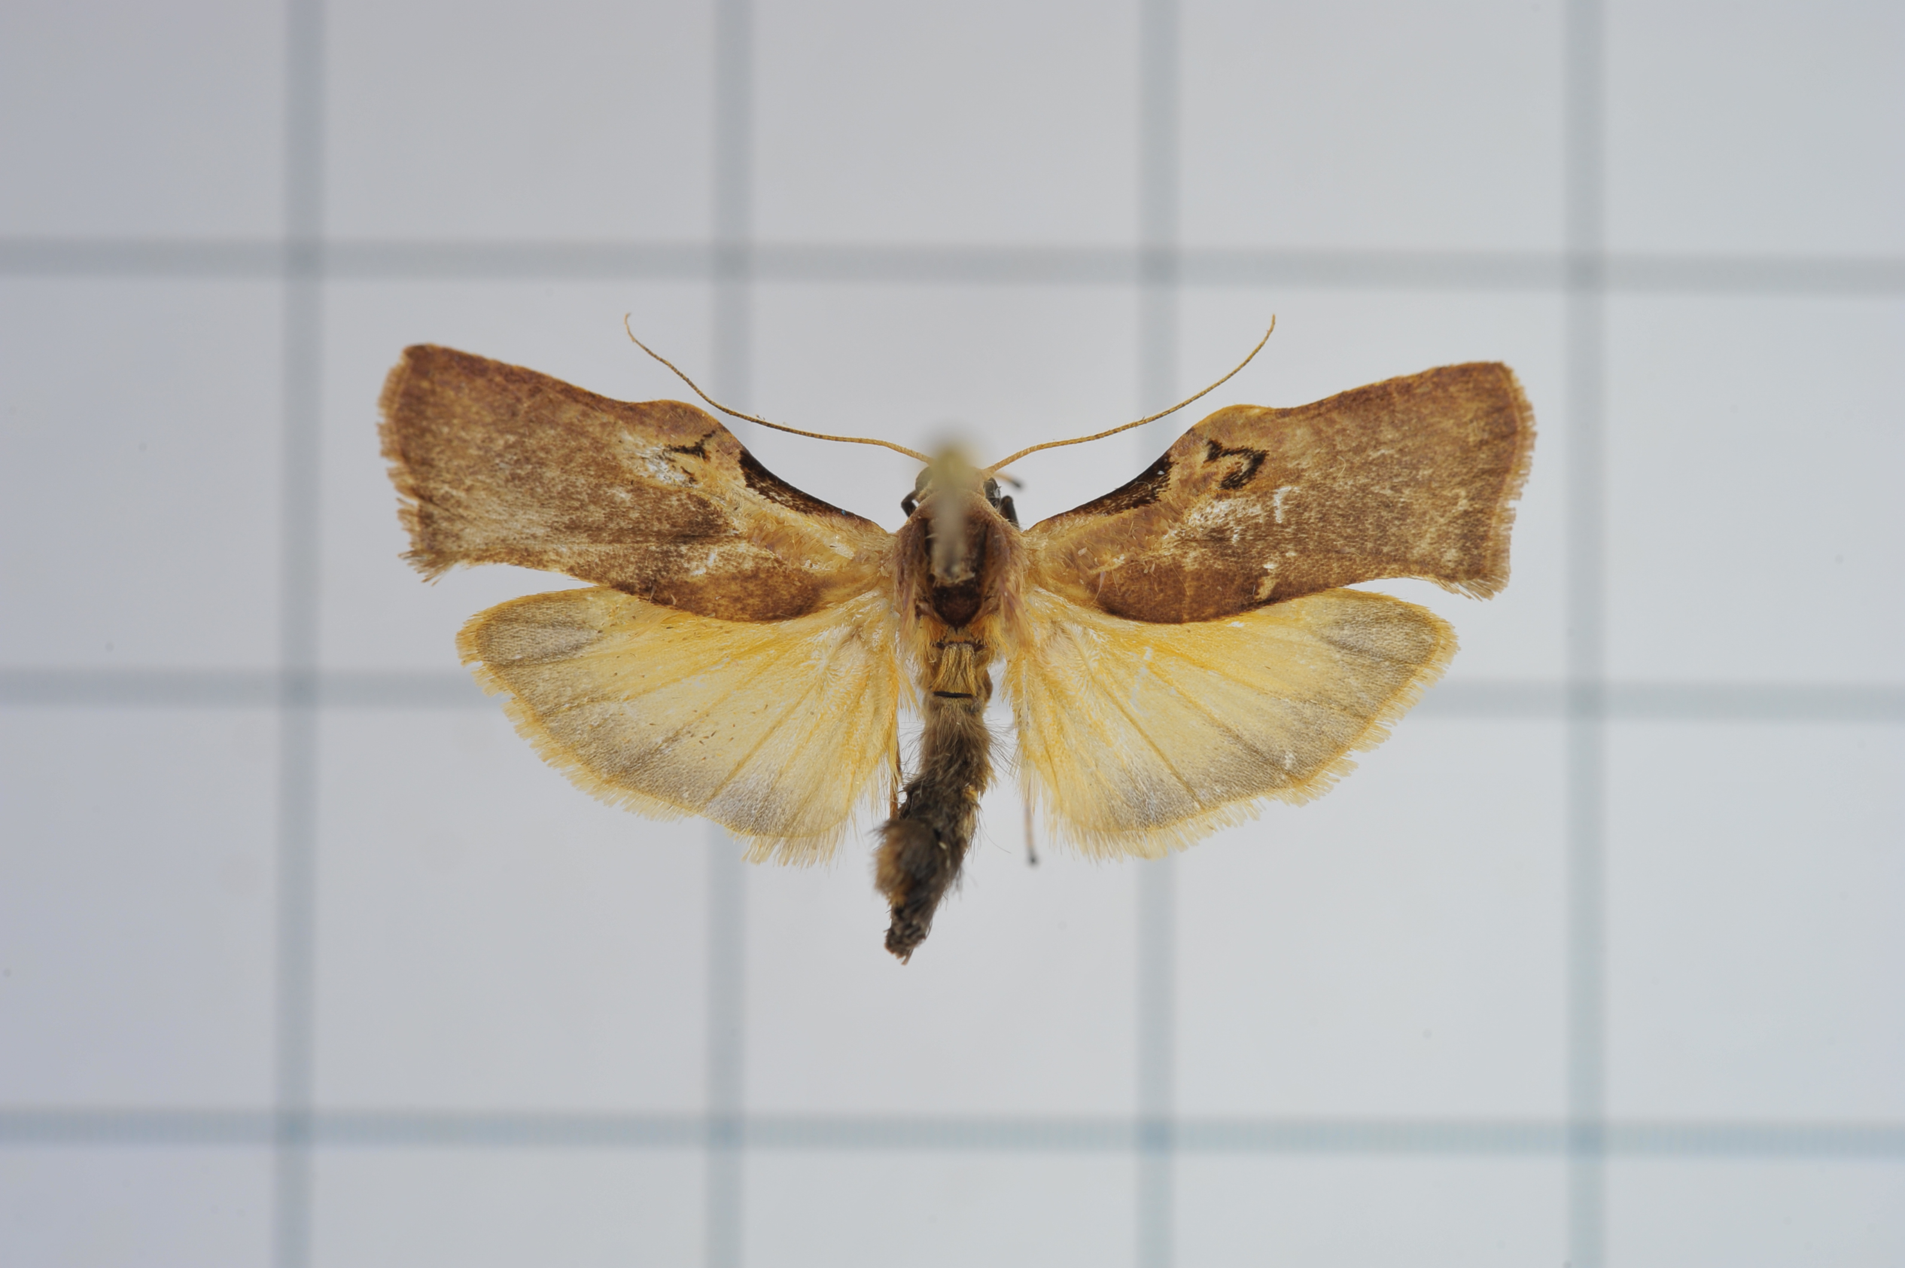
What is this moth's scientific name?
Teulisna tumida
